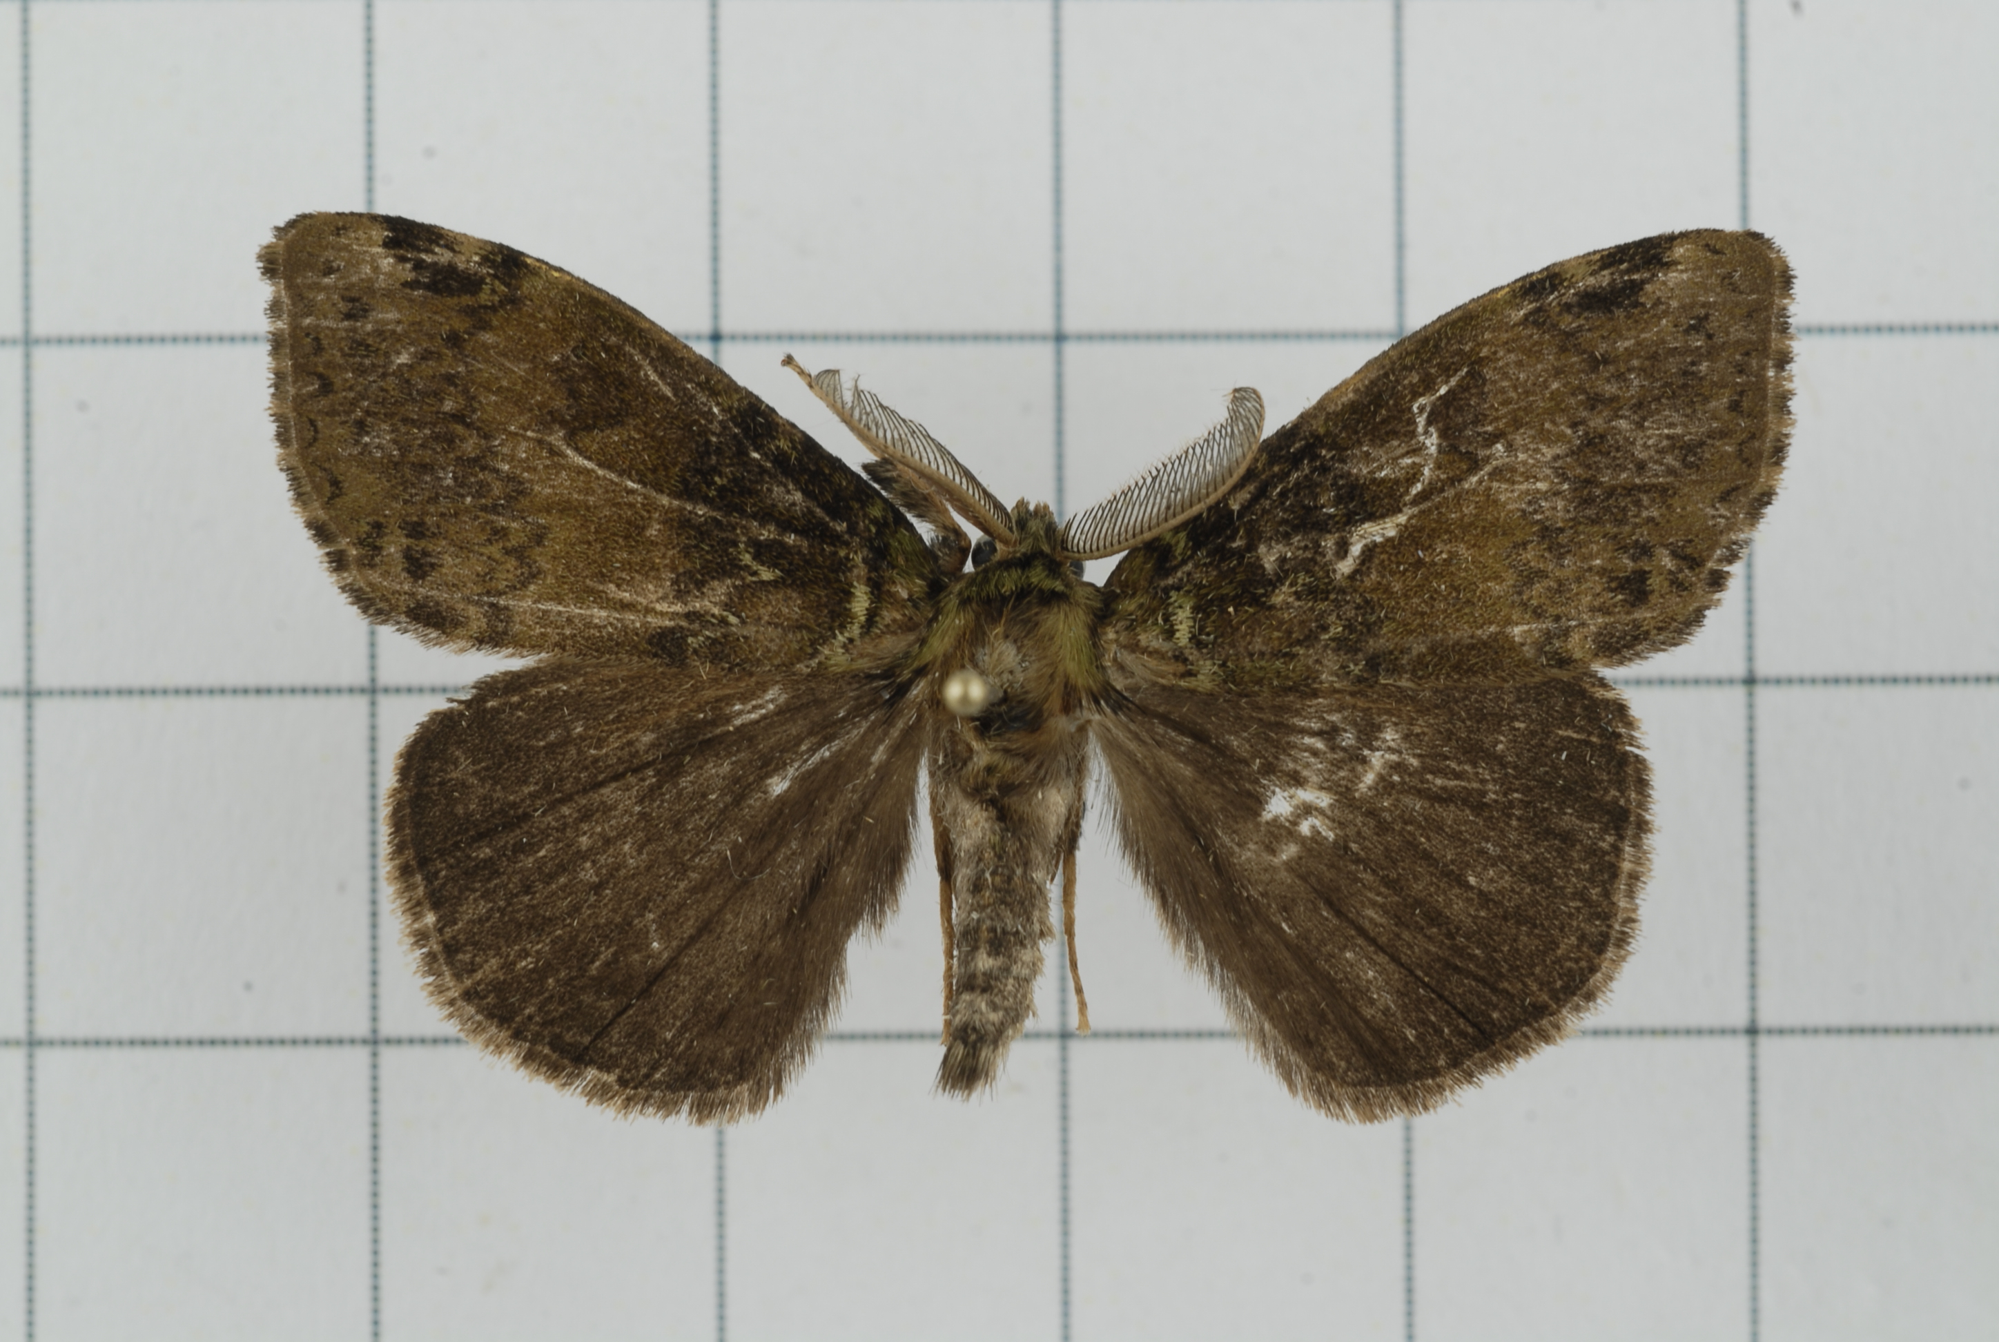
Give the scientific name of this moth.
Ilema olivacea
